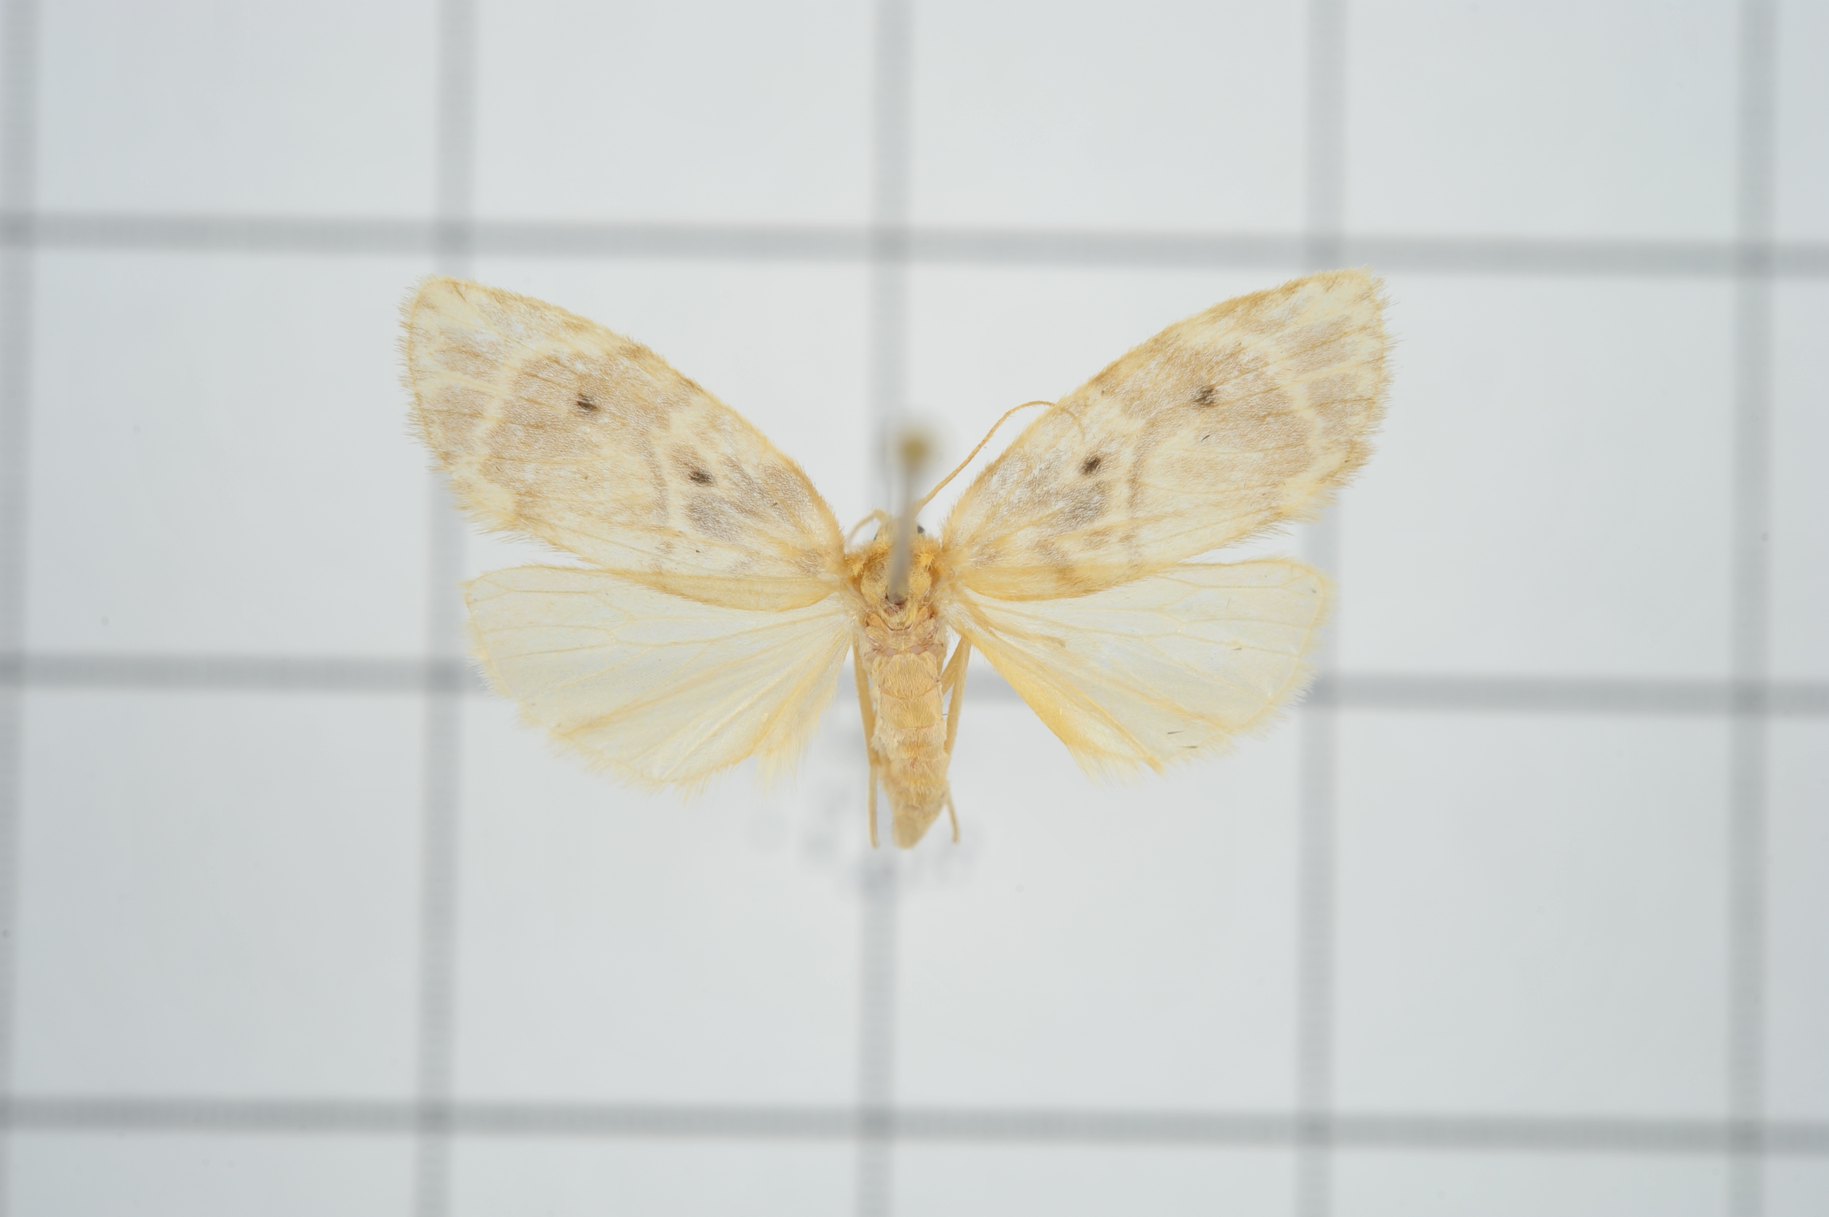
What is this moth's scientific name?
Schistophleps bipuncta
